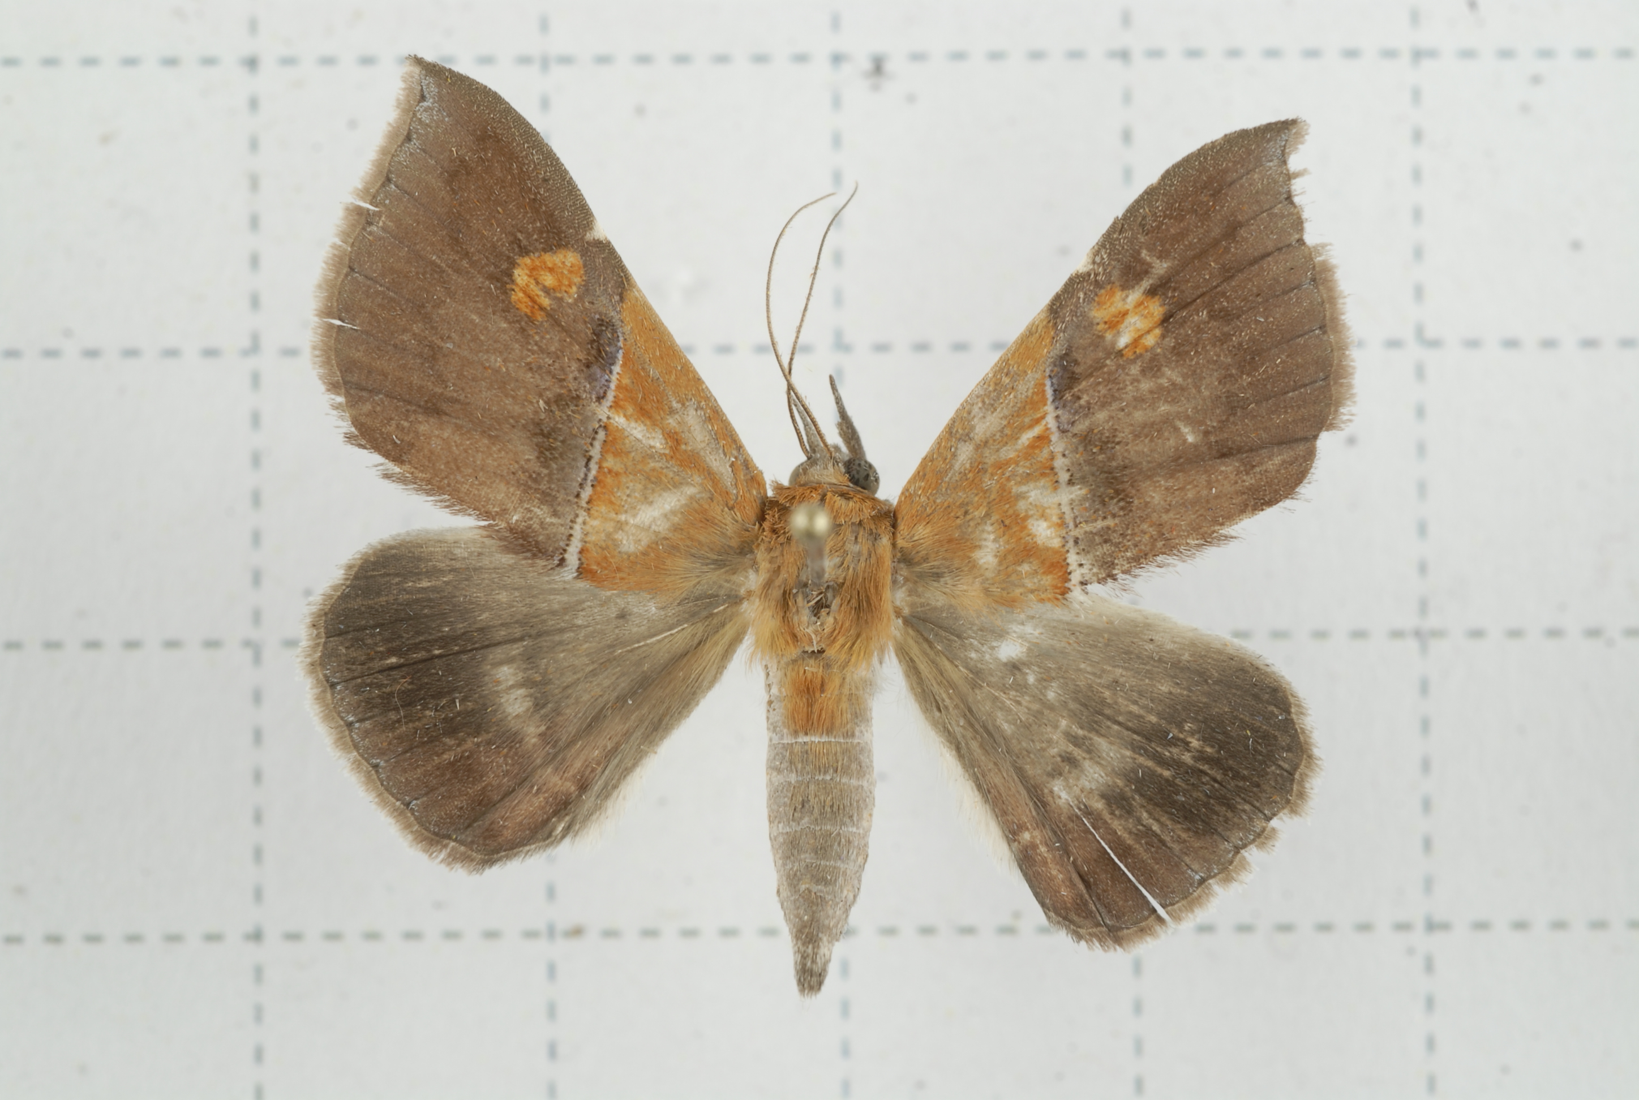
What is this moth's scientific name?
Sympis rufibasis
